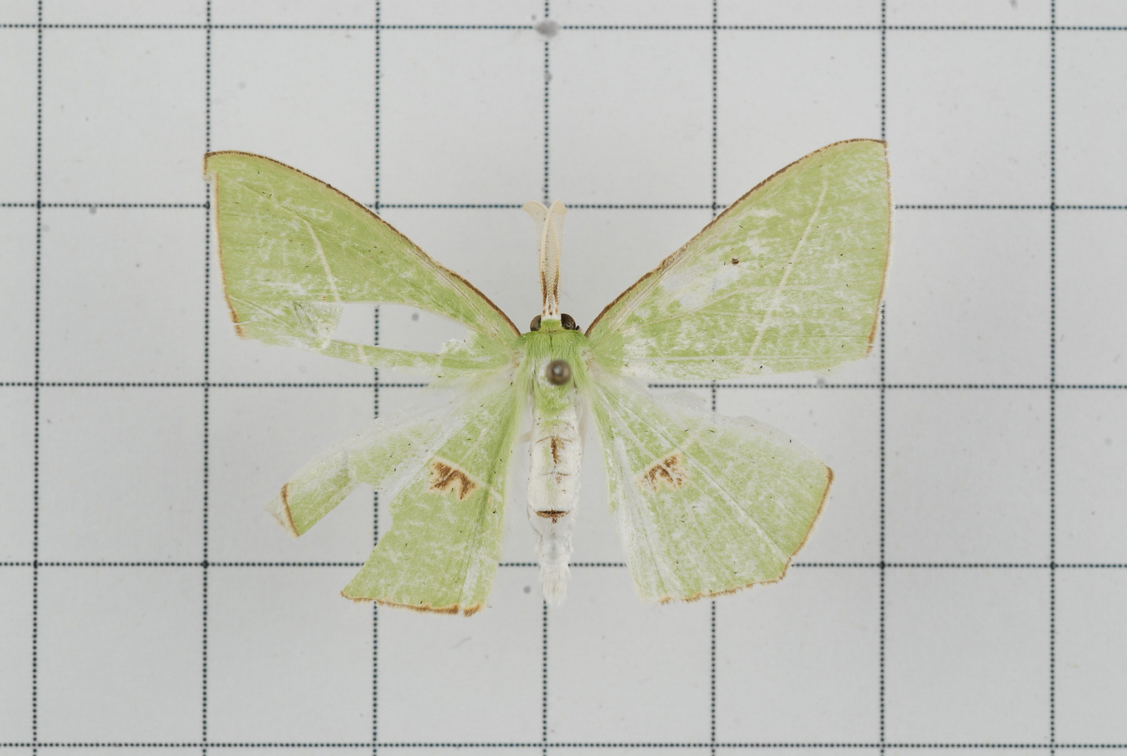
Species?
Tanaoctenia haliaria
